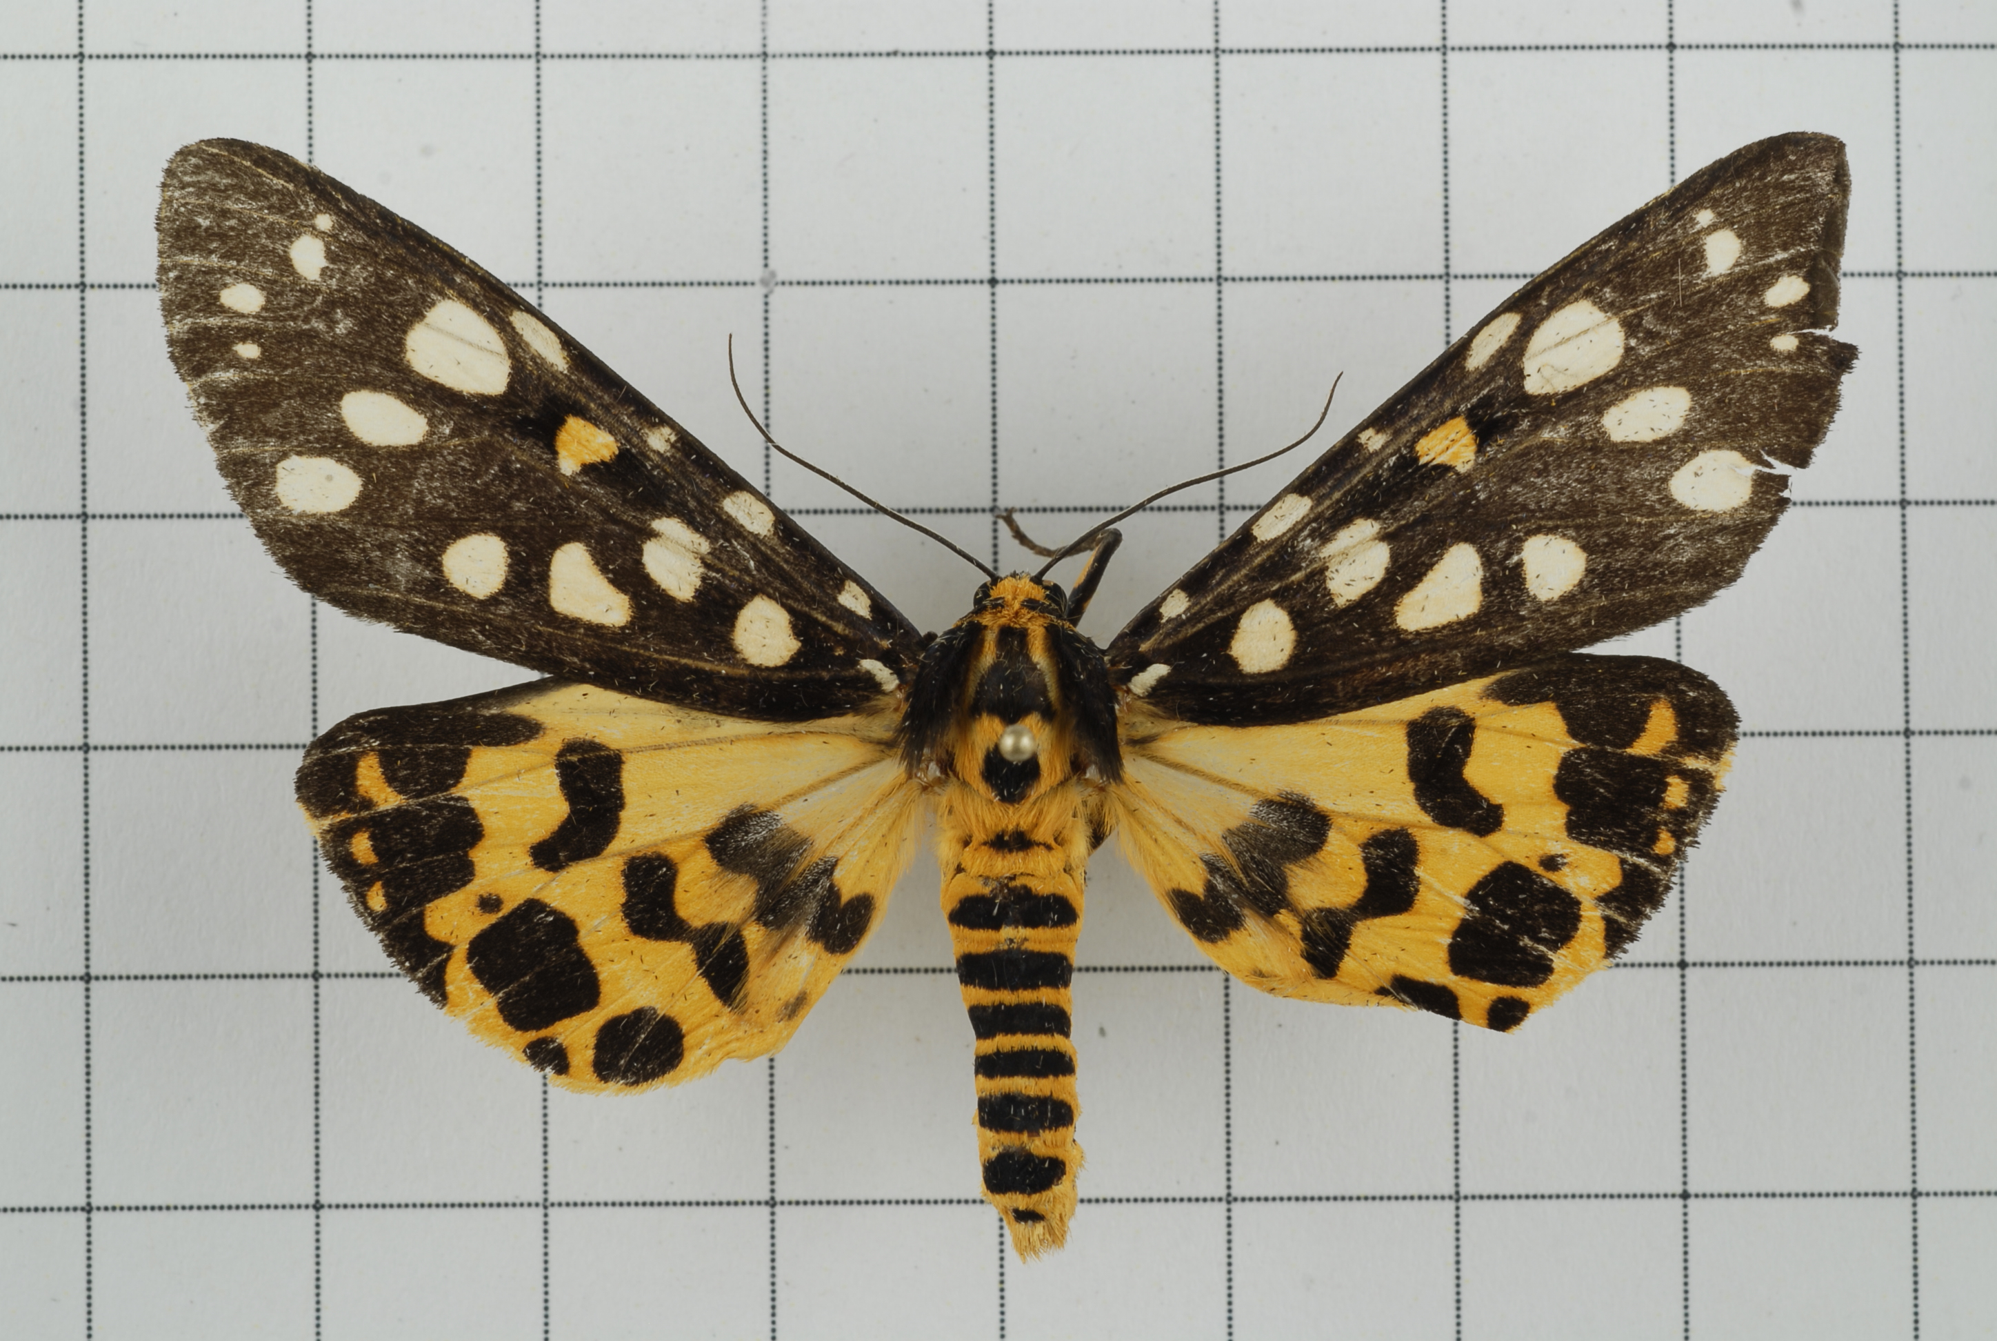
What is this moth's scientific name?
Aglaomorpha histrio formosana
